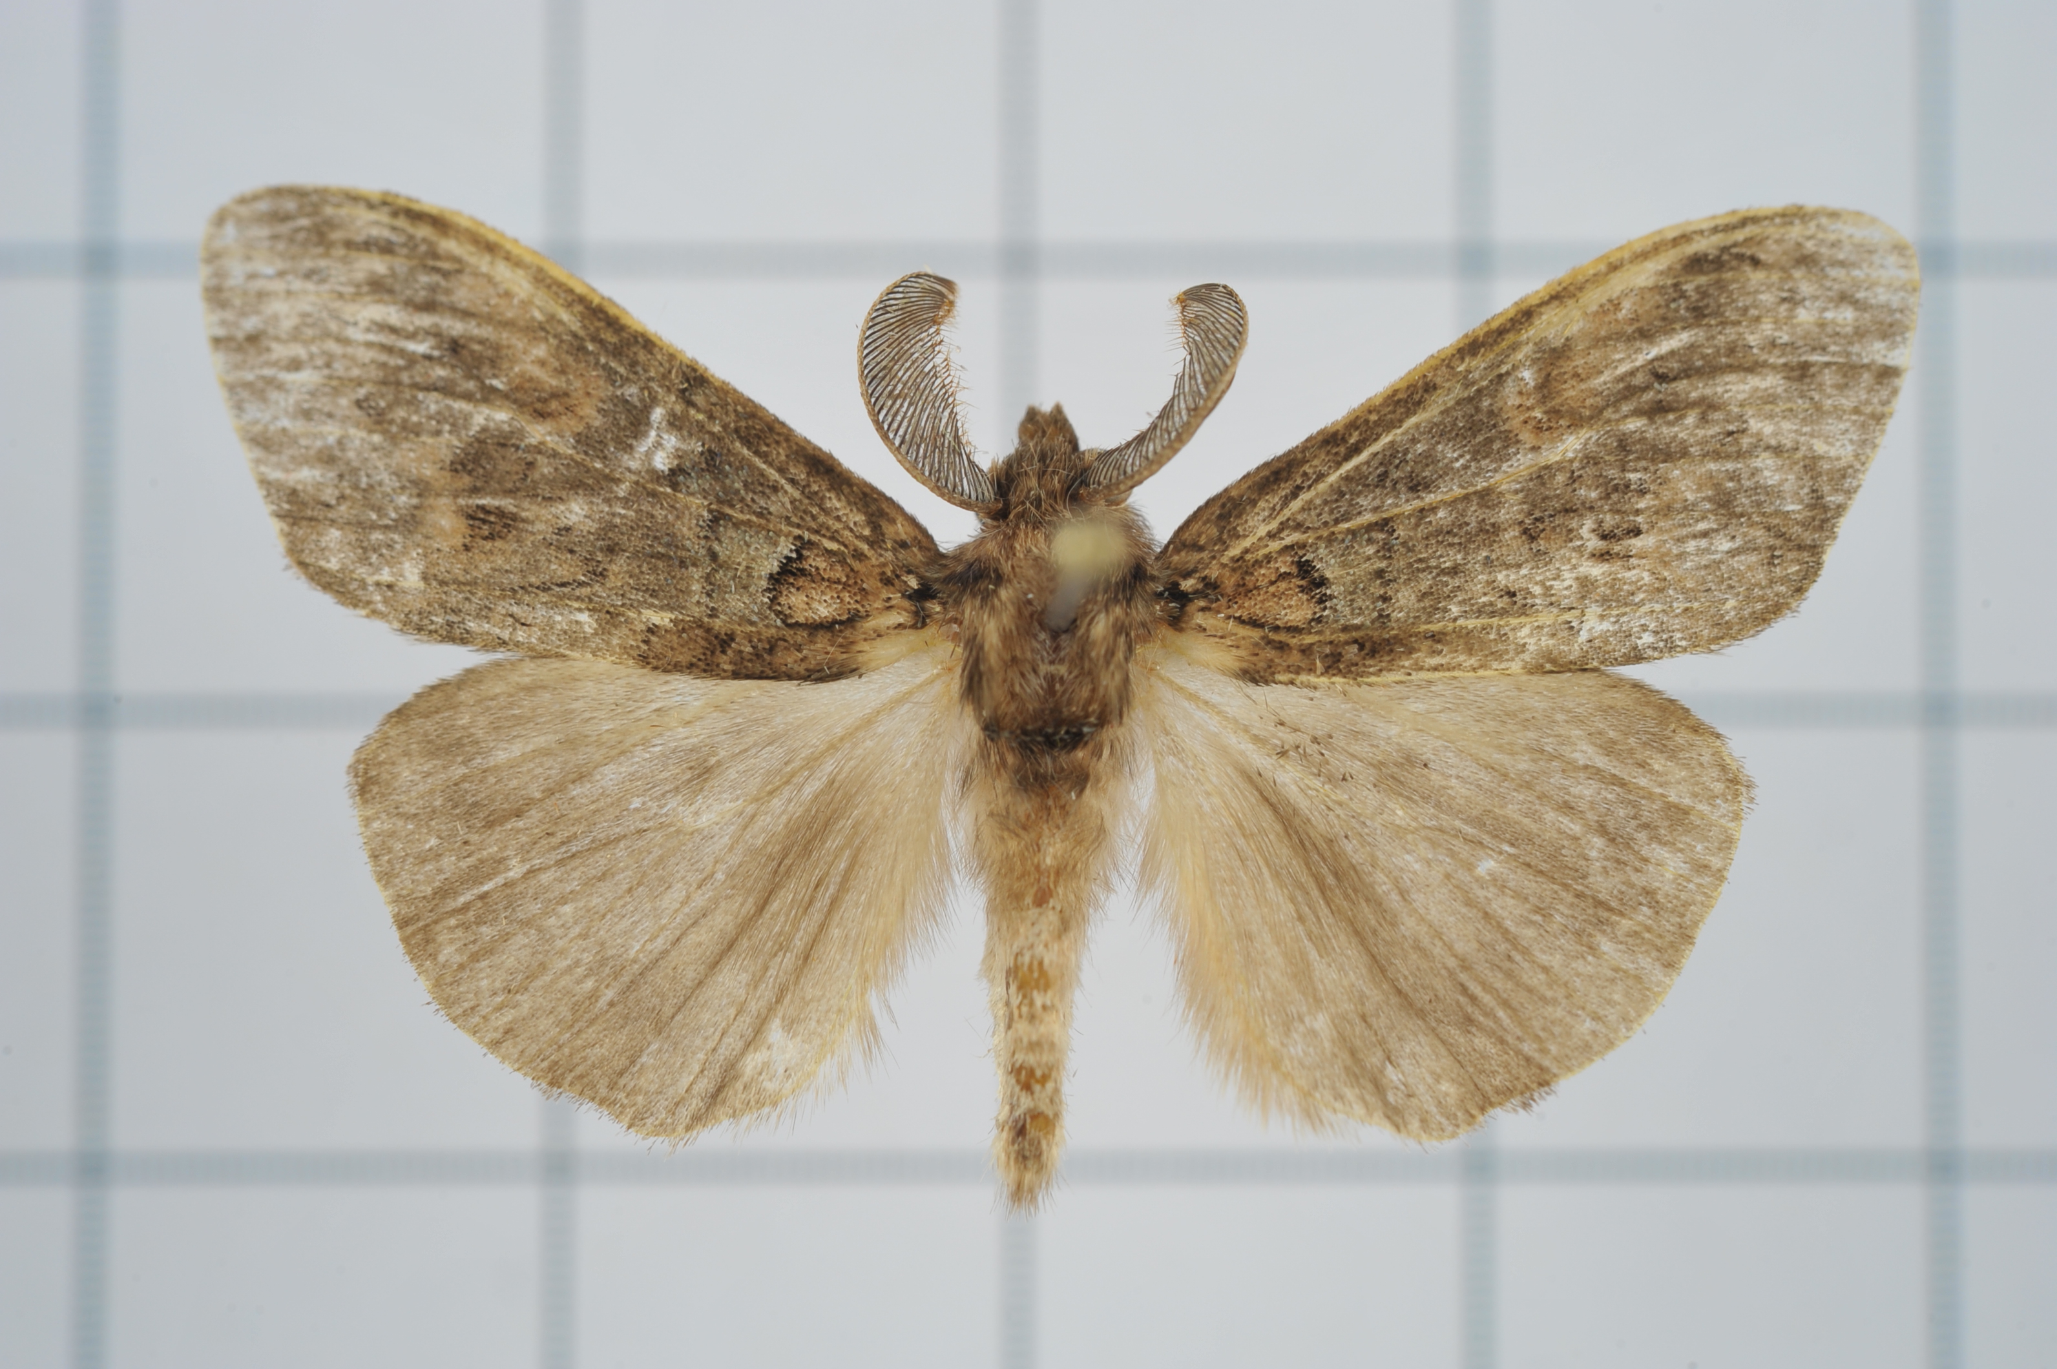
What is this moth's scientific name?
Olene dudgeoni
